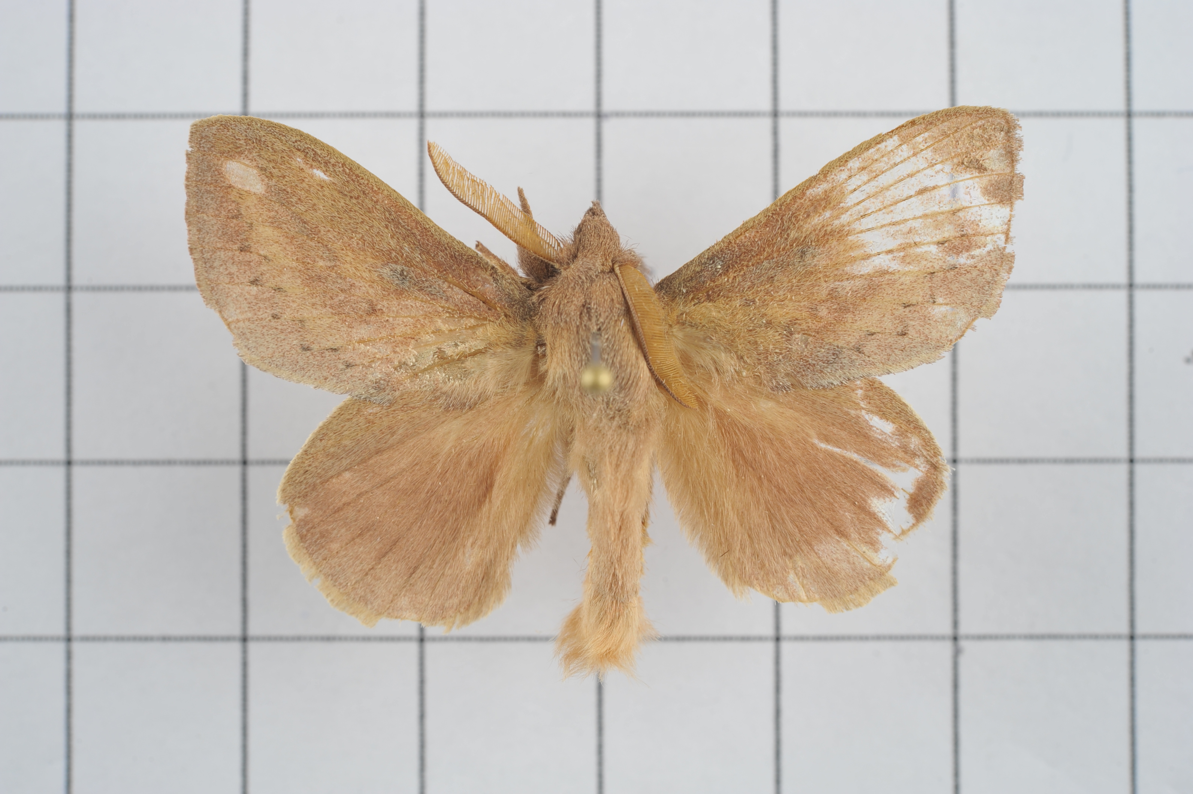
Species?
Euthrix nigropuncta
